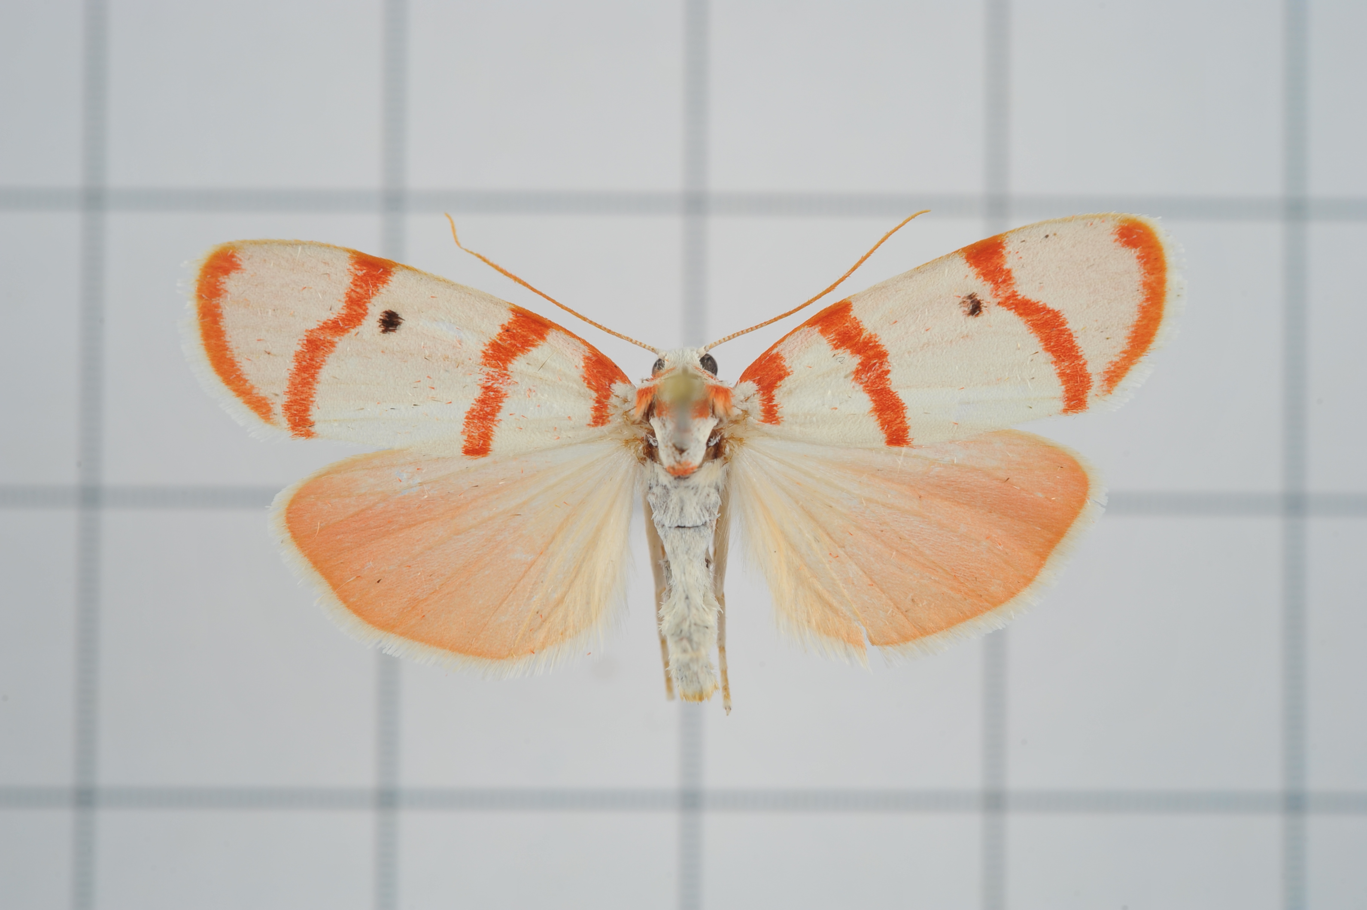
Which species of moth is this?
Cyana hamata hamata
